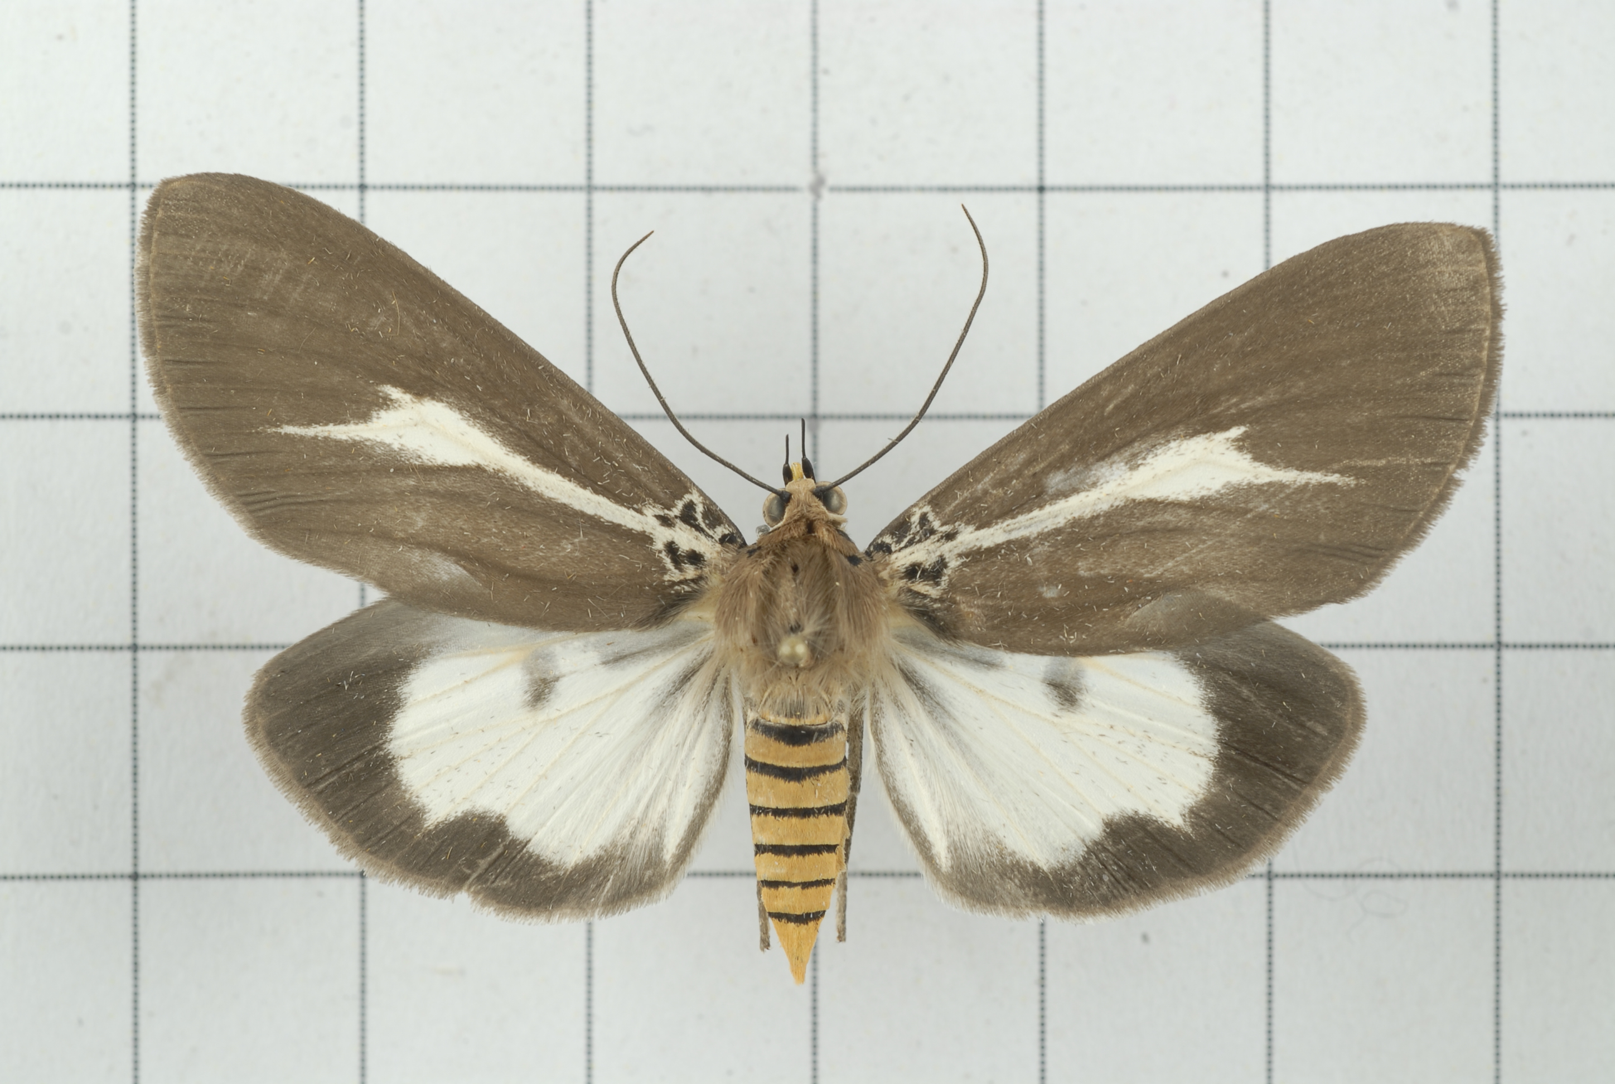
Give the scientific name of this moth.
Asota heliconia zebrina
